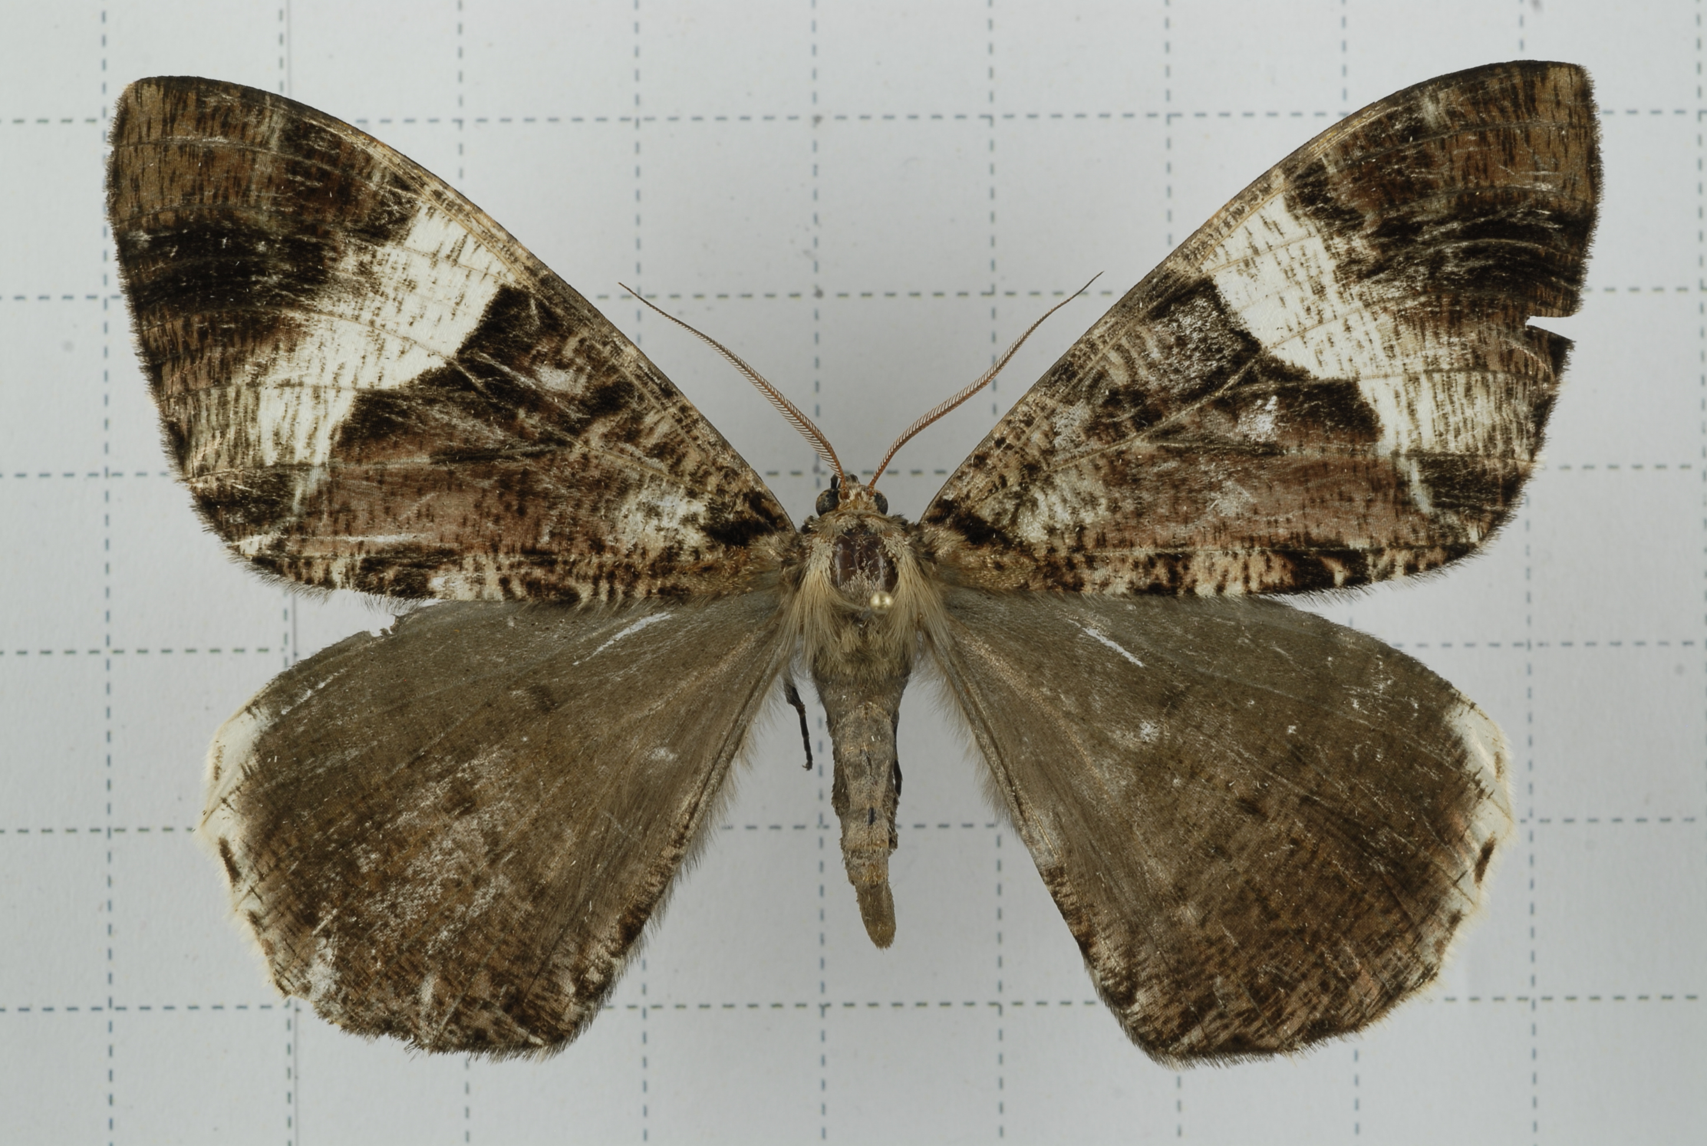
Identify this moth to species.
Xandrames dholaria
